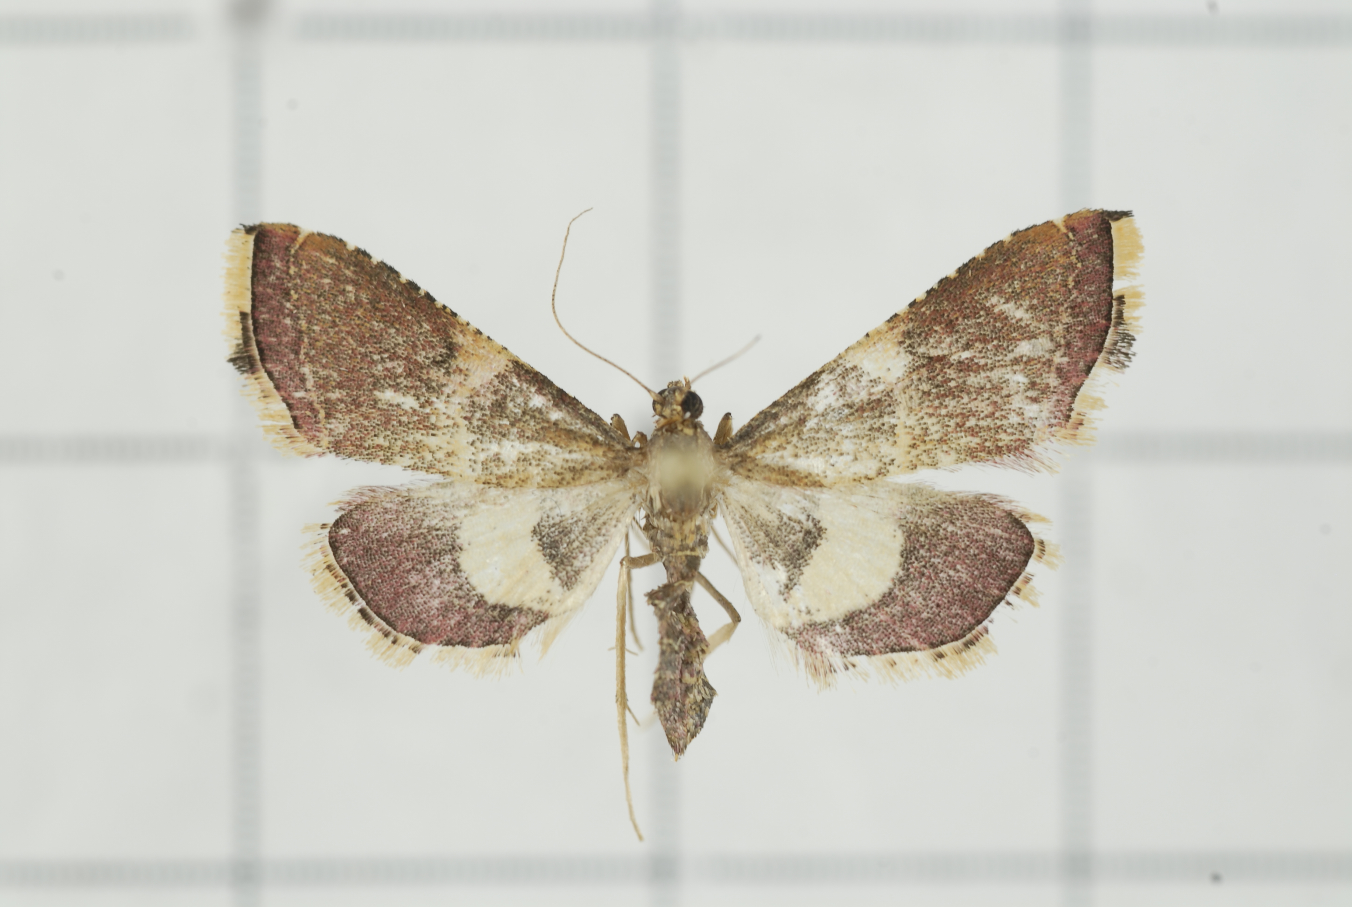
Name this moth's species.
Endotricha metacuralis
